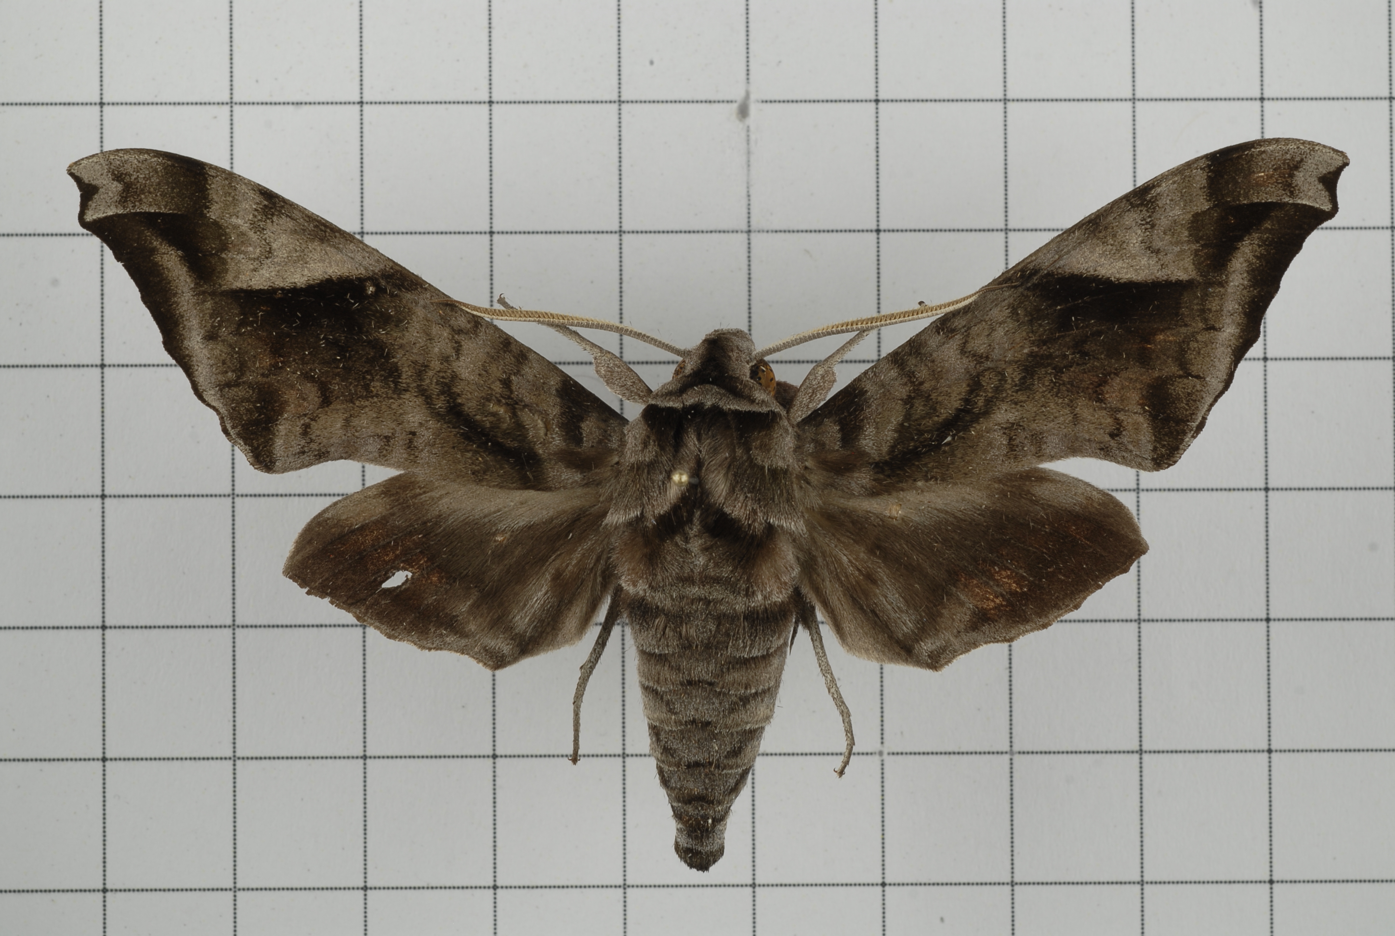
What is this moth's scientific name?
Acosmeryx naga metanaga
